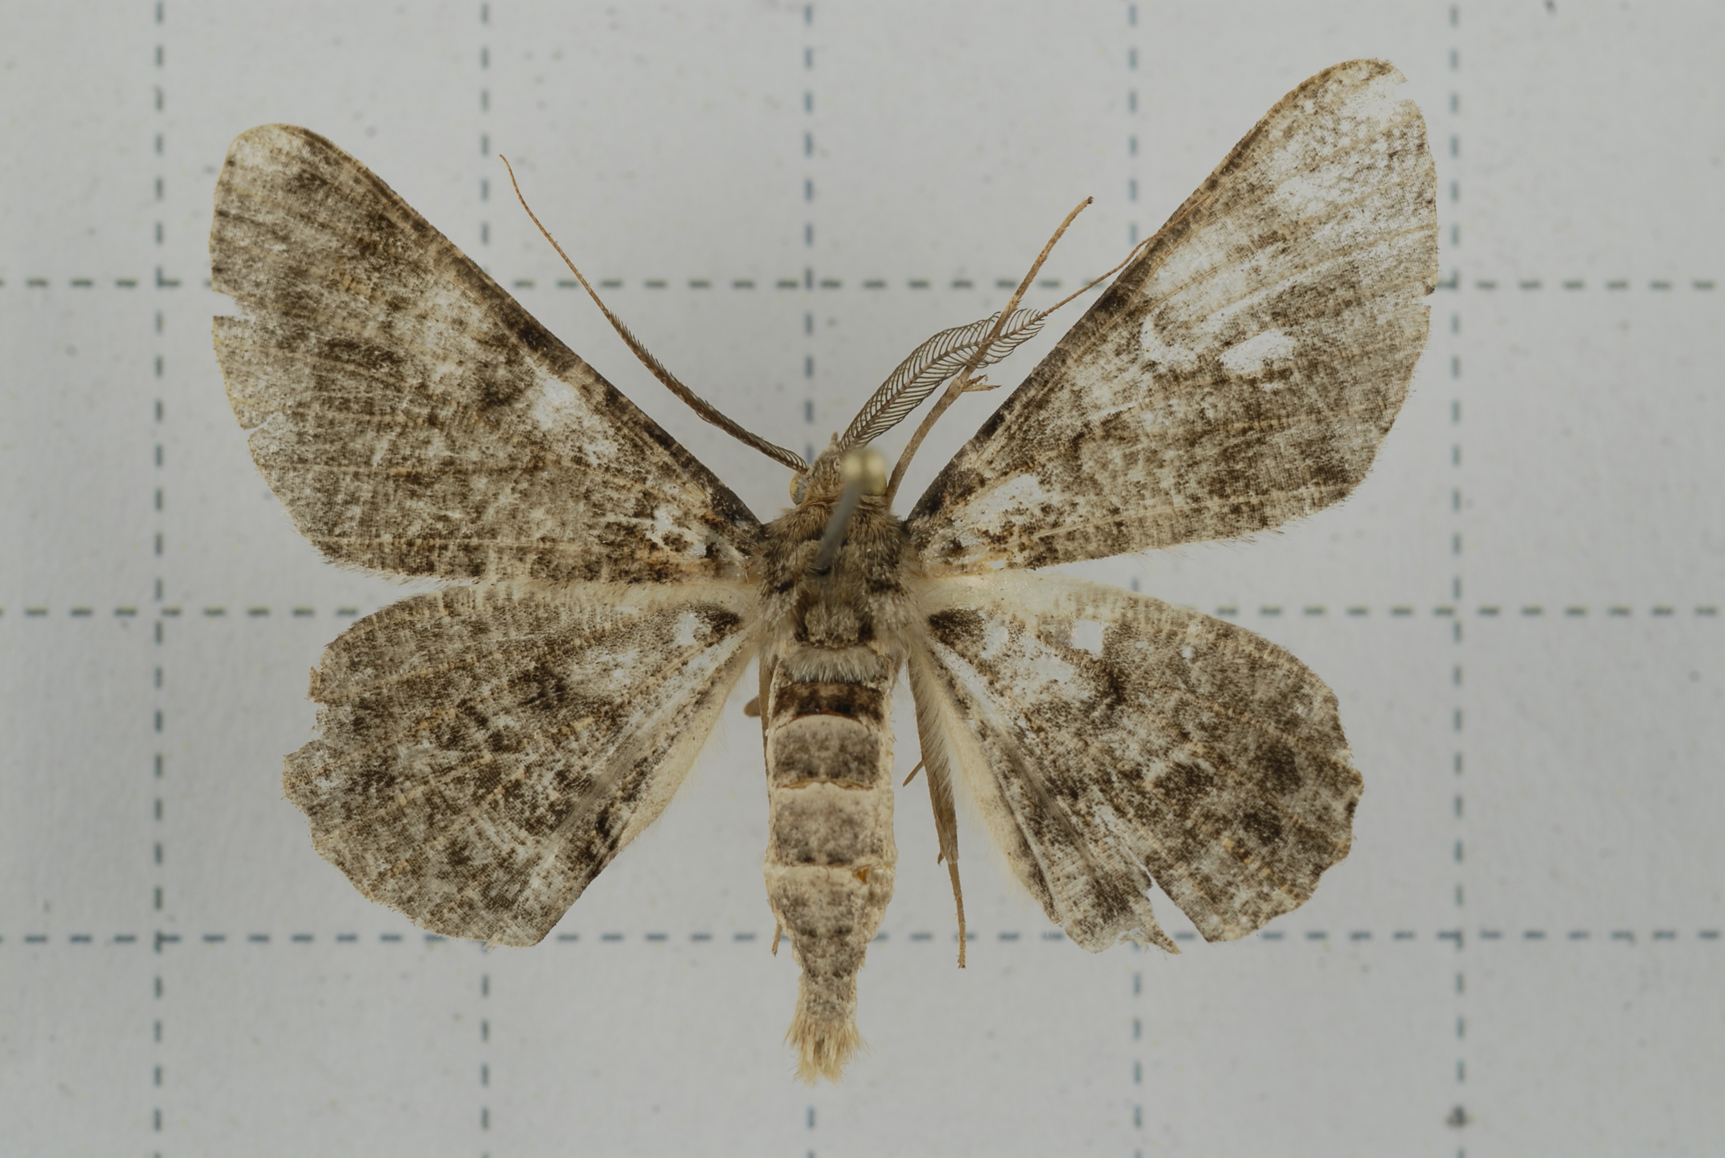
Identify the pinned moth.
Cleora repulsaria repulsaria
